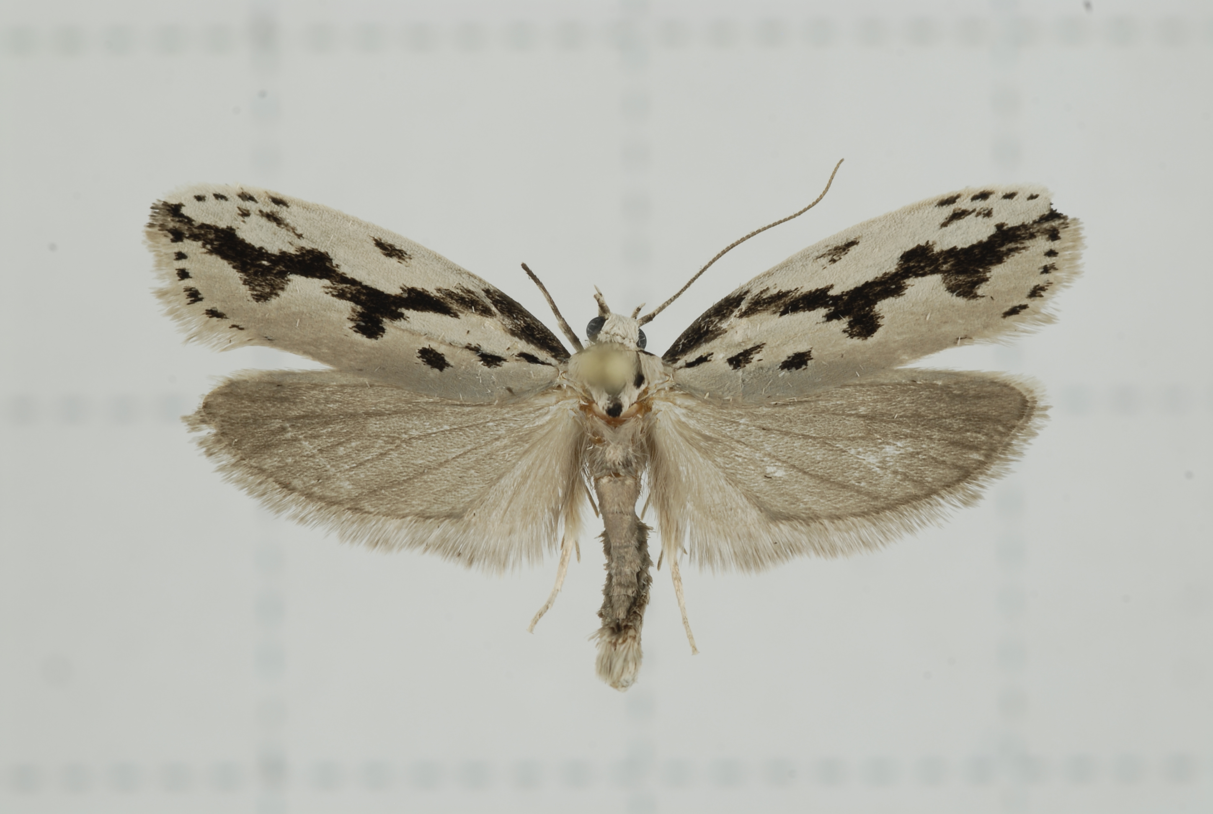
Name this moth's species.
Ethmia zygospila
